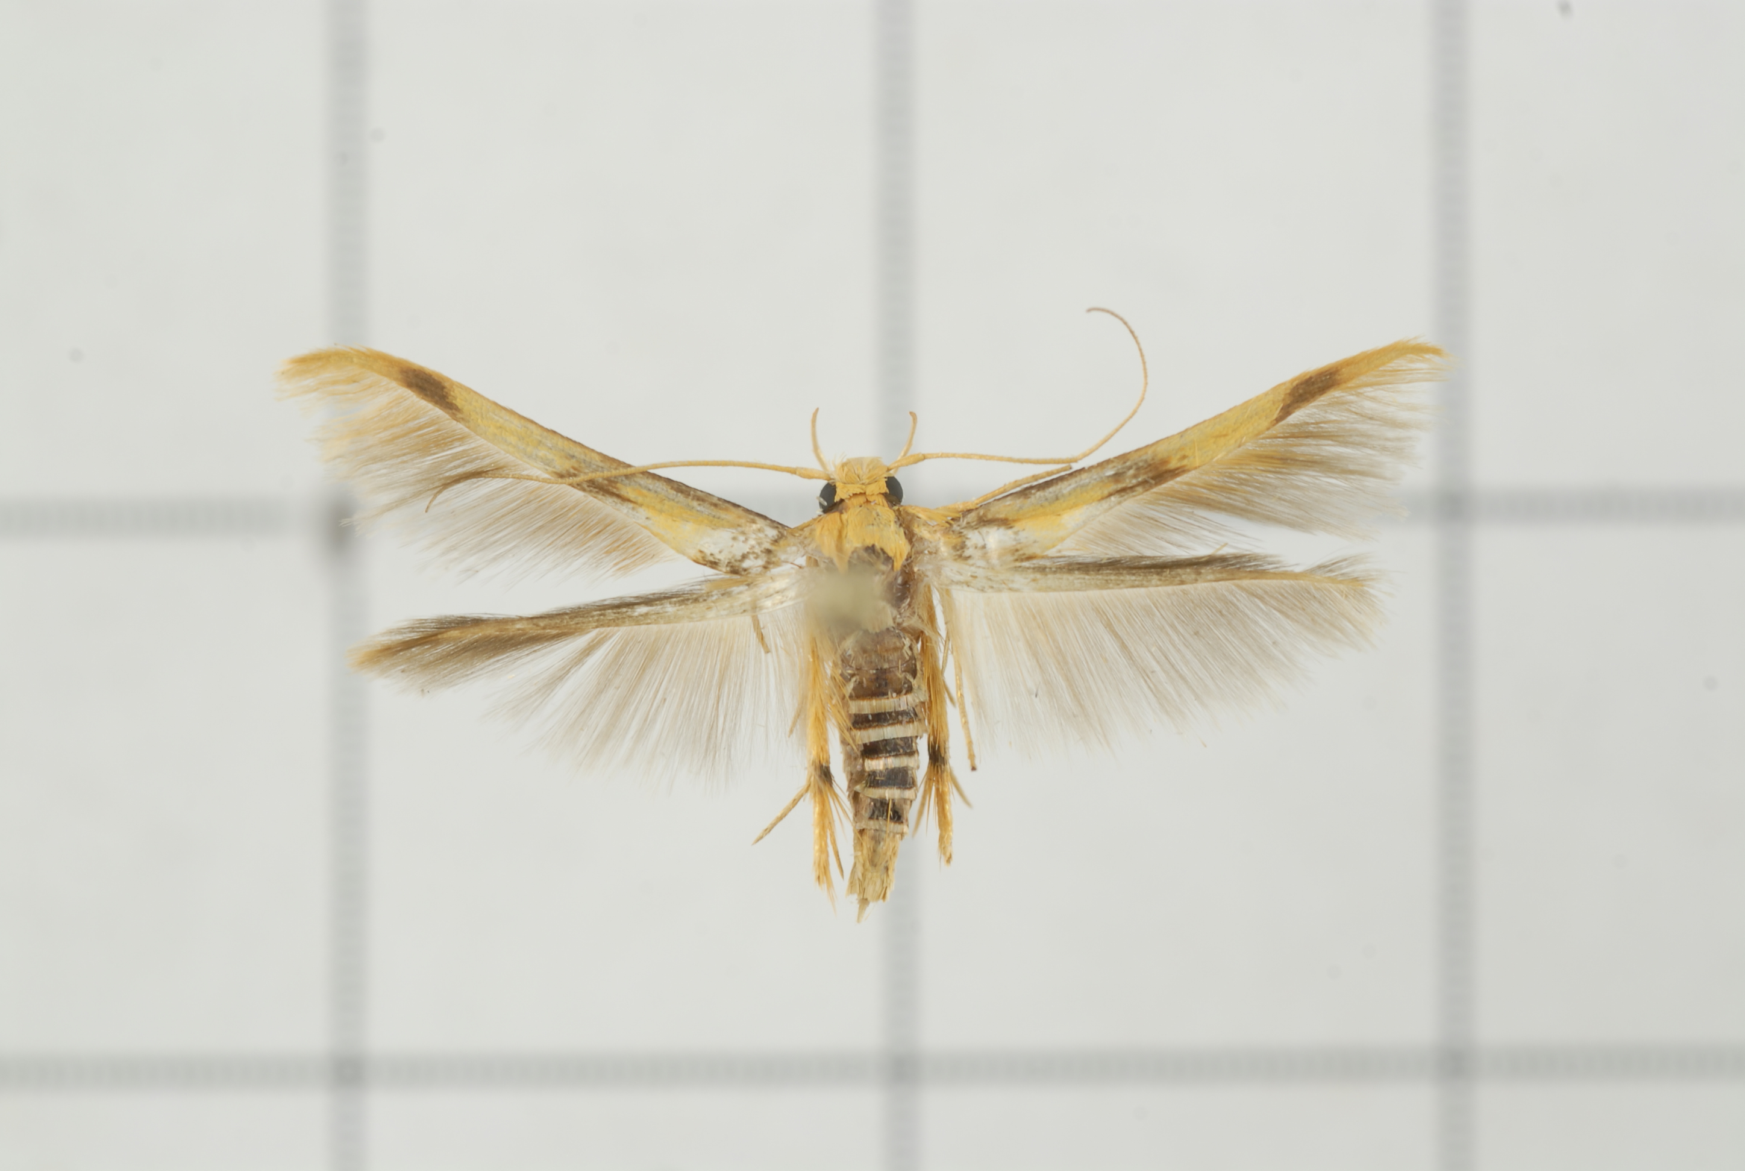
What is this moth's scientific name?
Stathmopoda fusciumeraris
